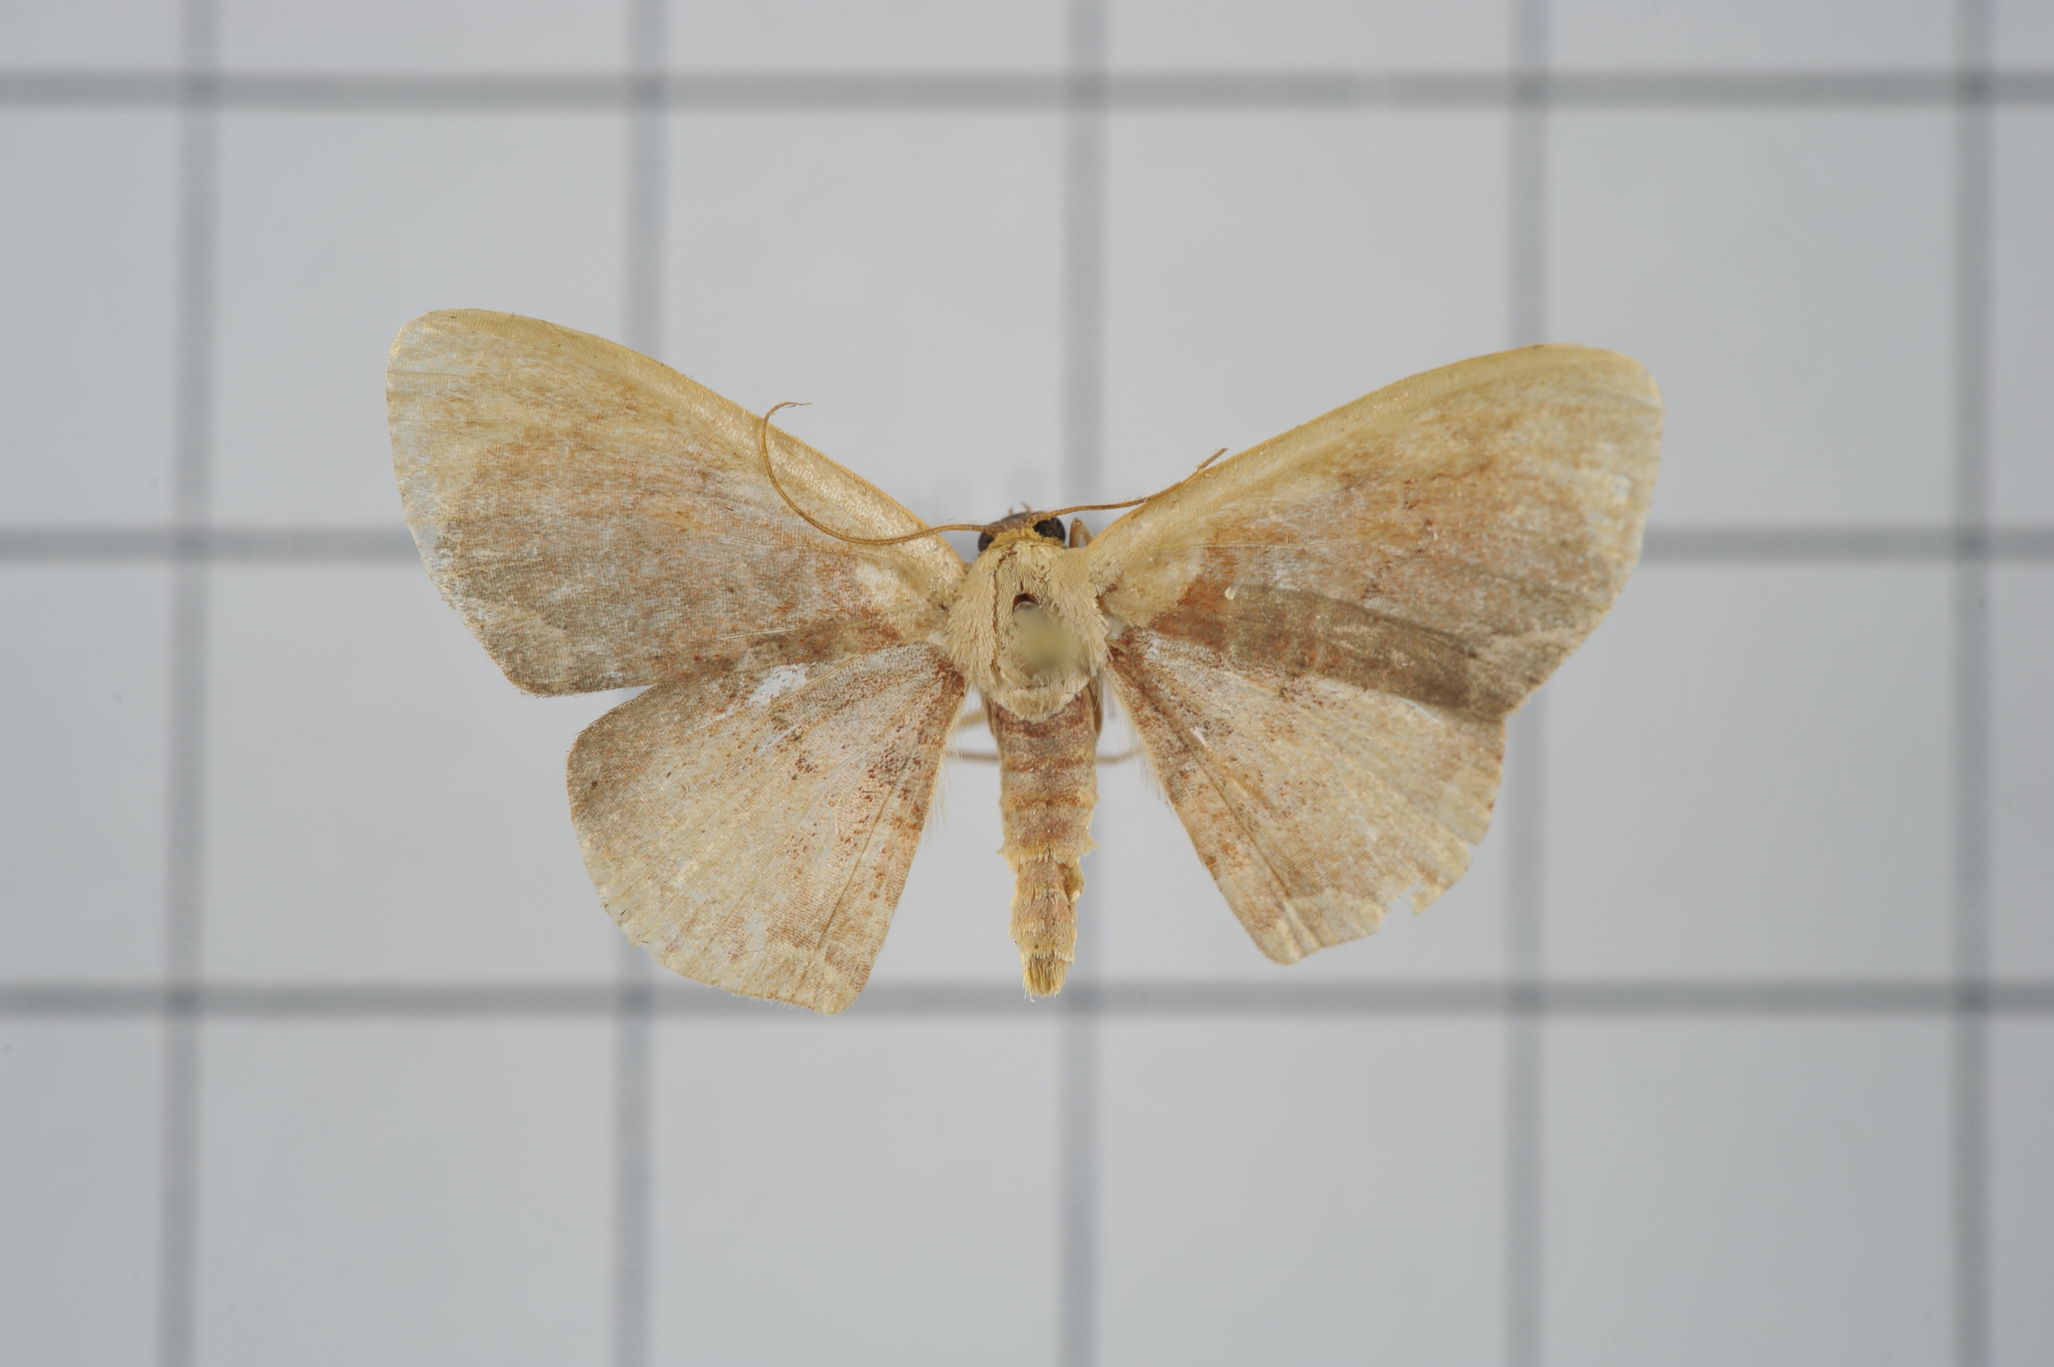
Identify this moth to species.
Lipomelia subusta
